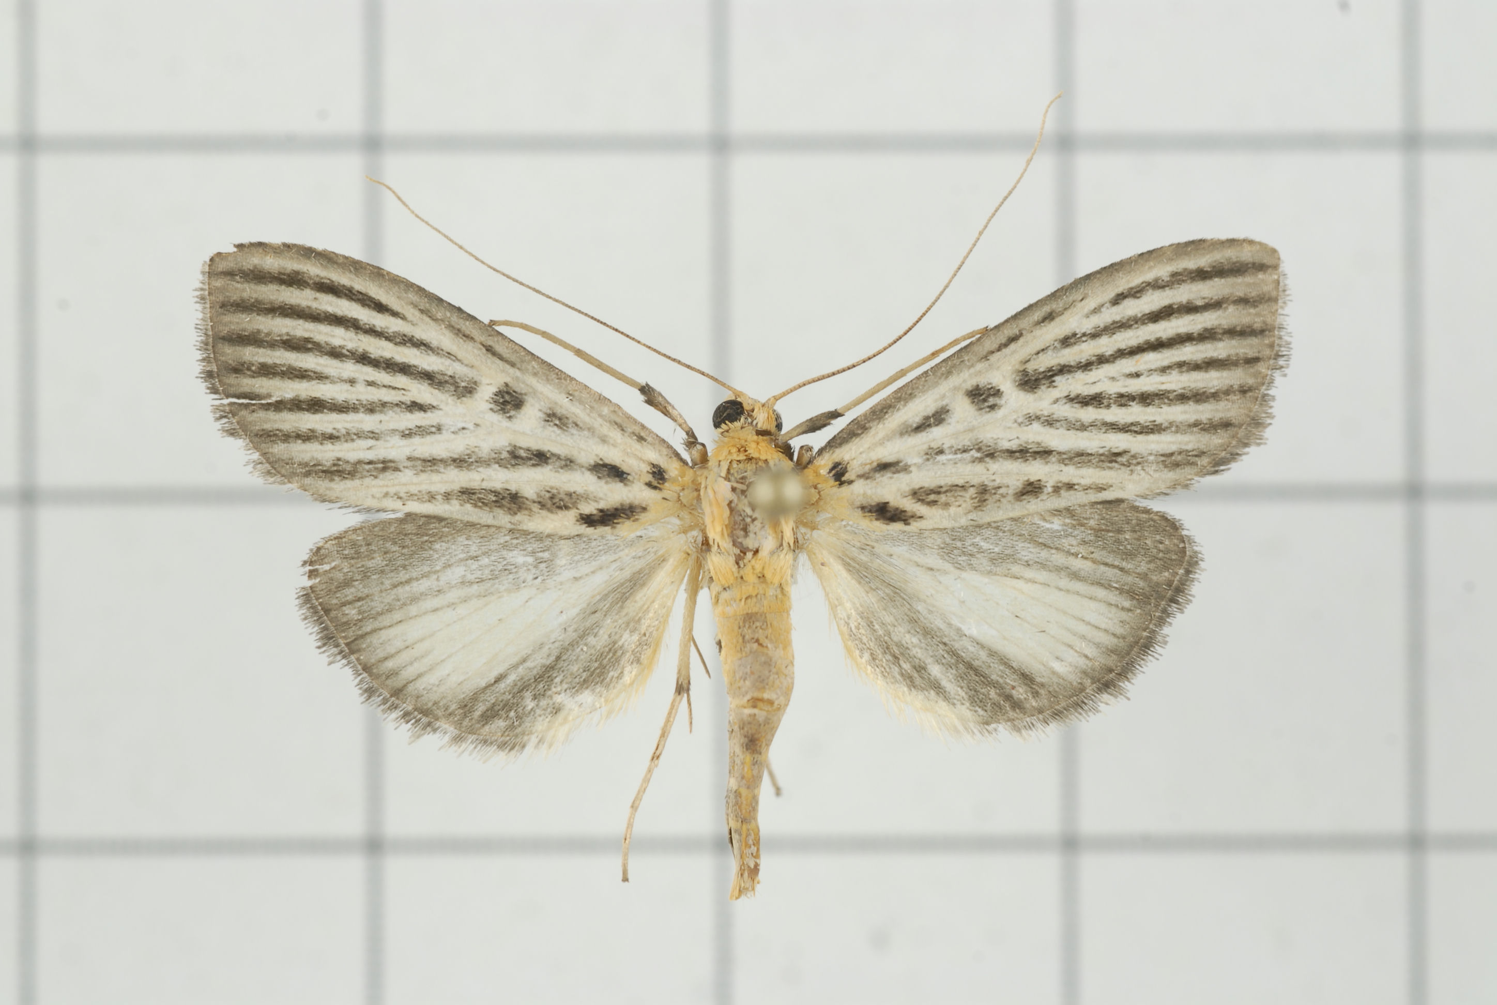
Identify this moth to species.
Tyspanodes hypsalis
